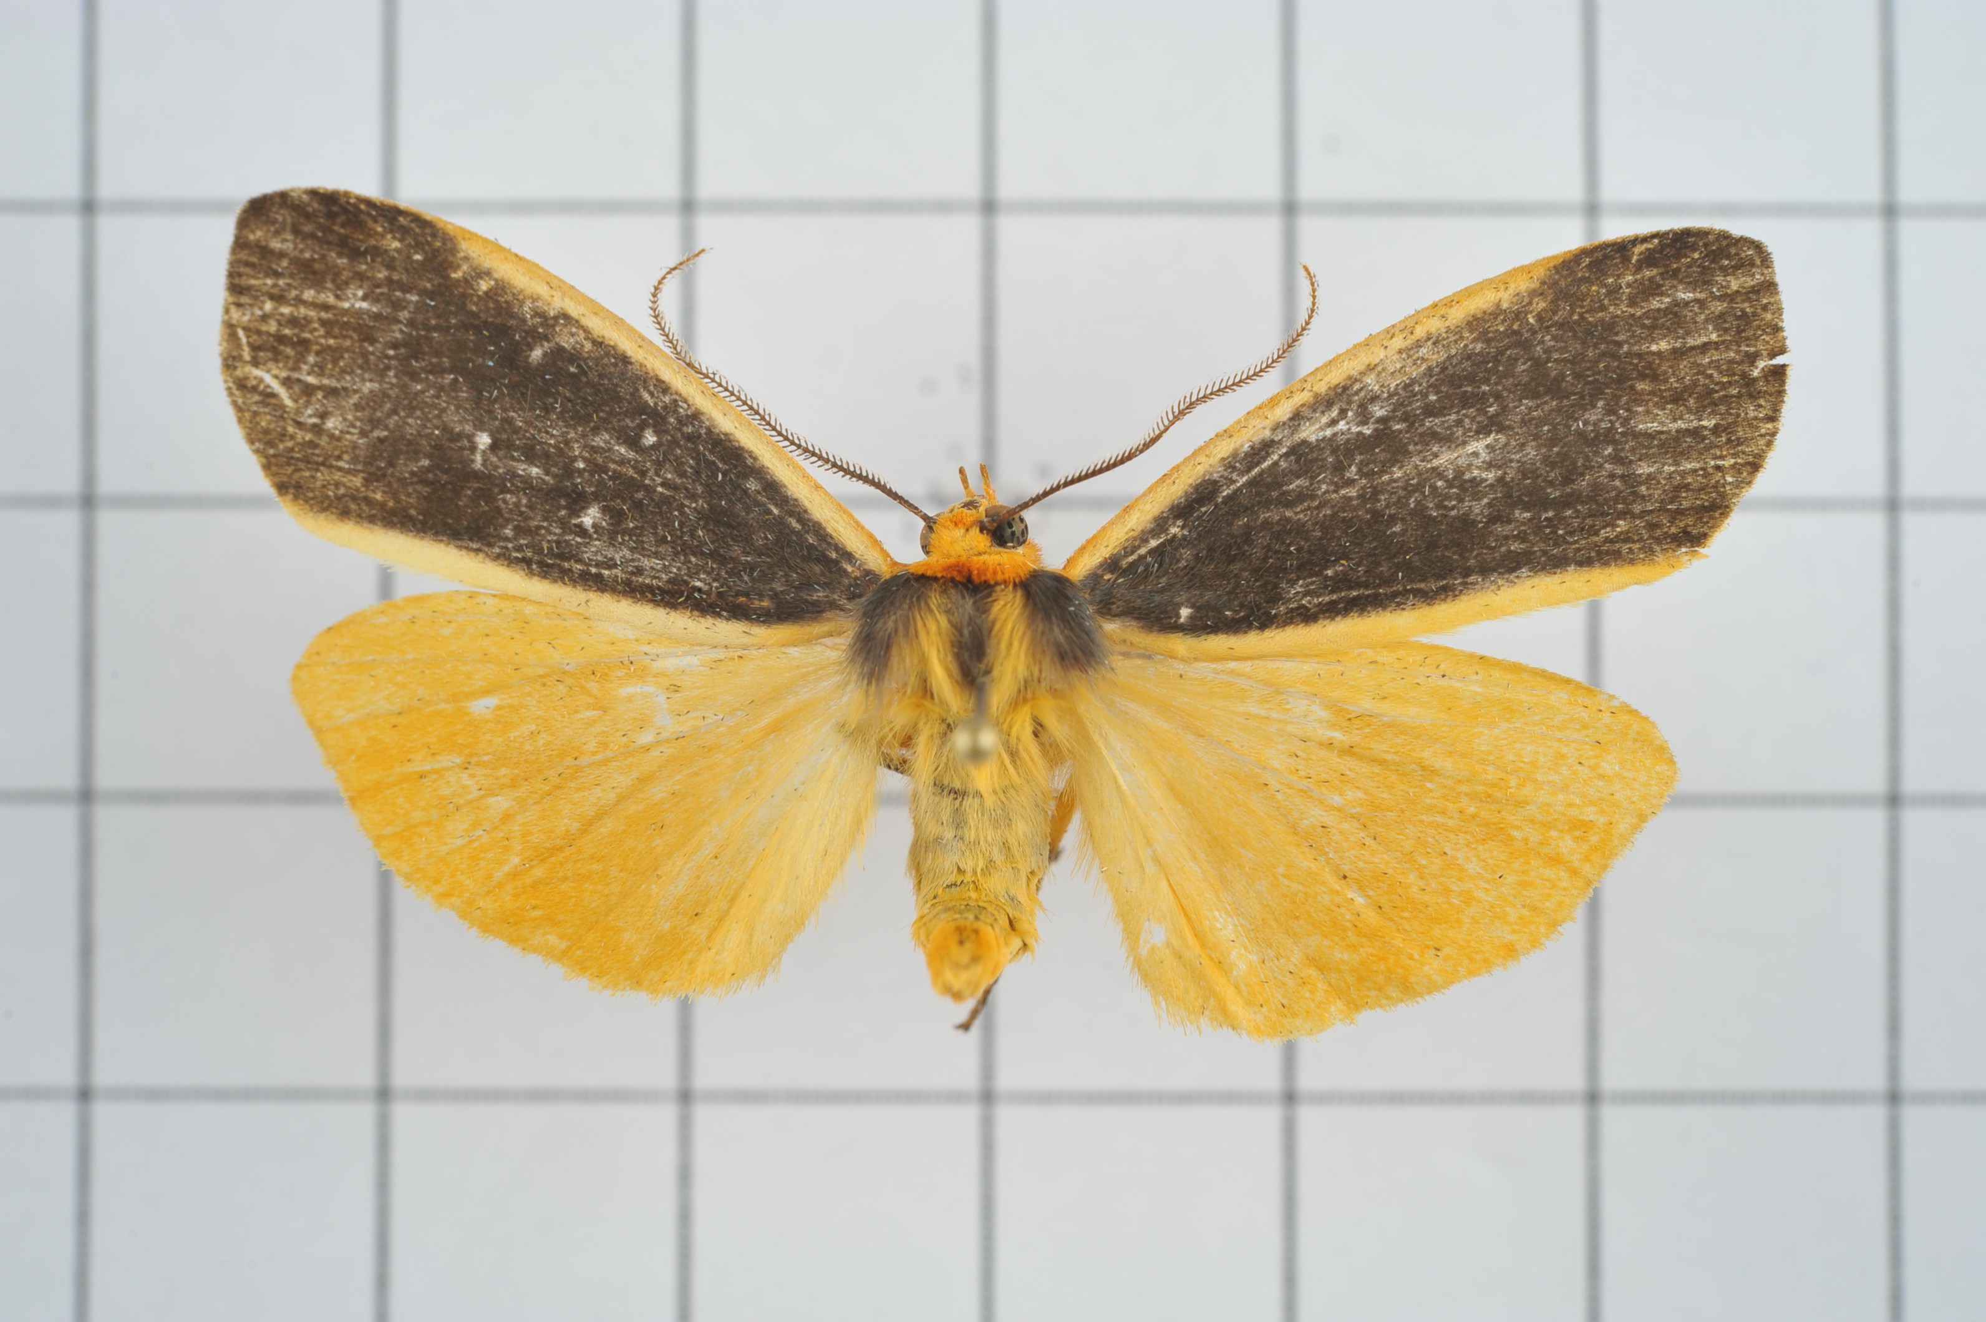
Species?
Churinga virago
